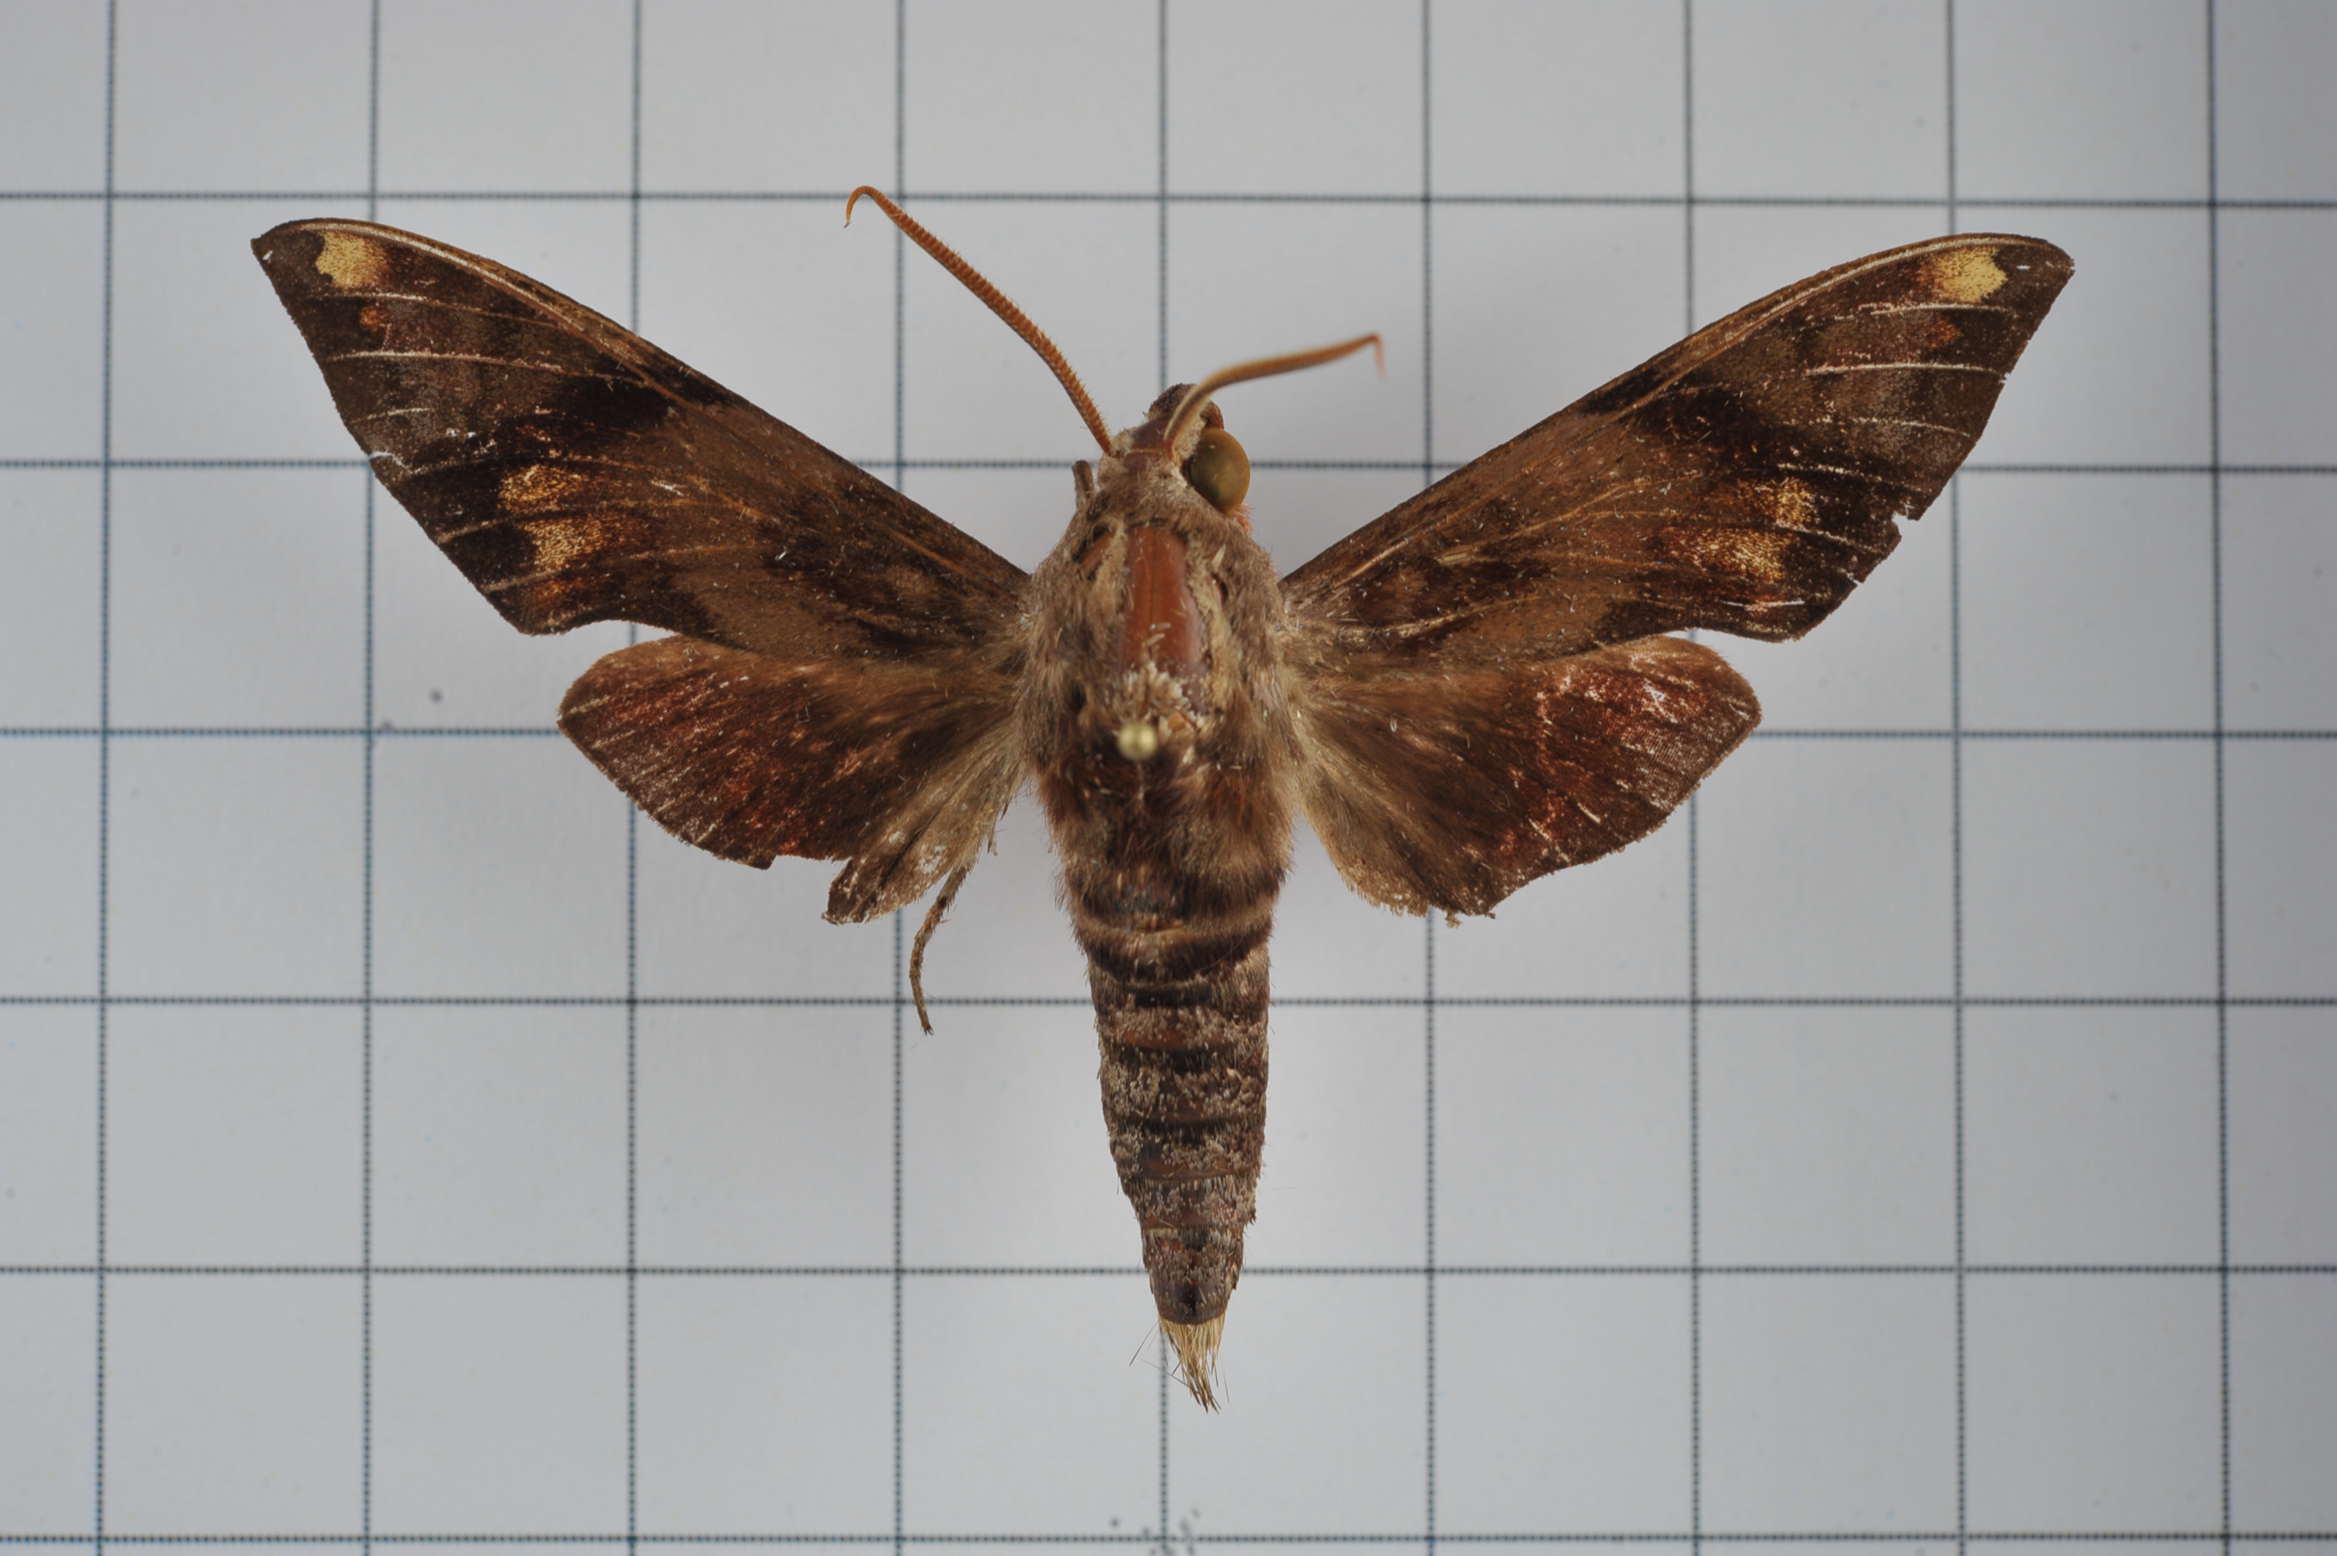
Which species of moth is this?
Dahira obliquifascia
